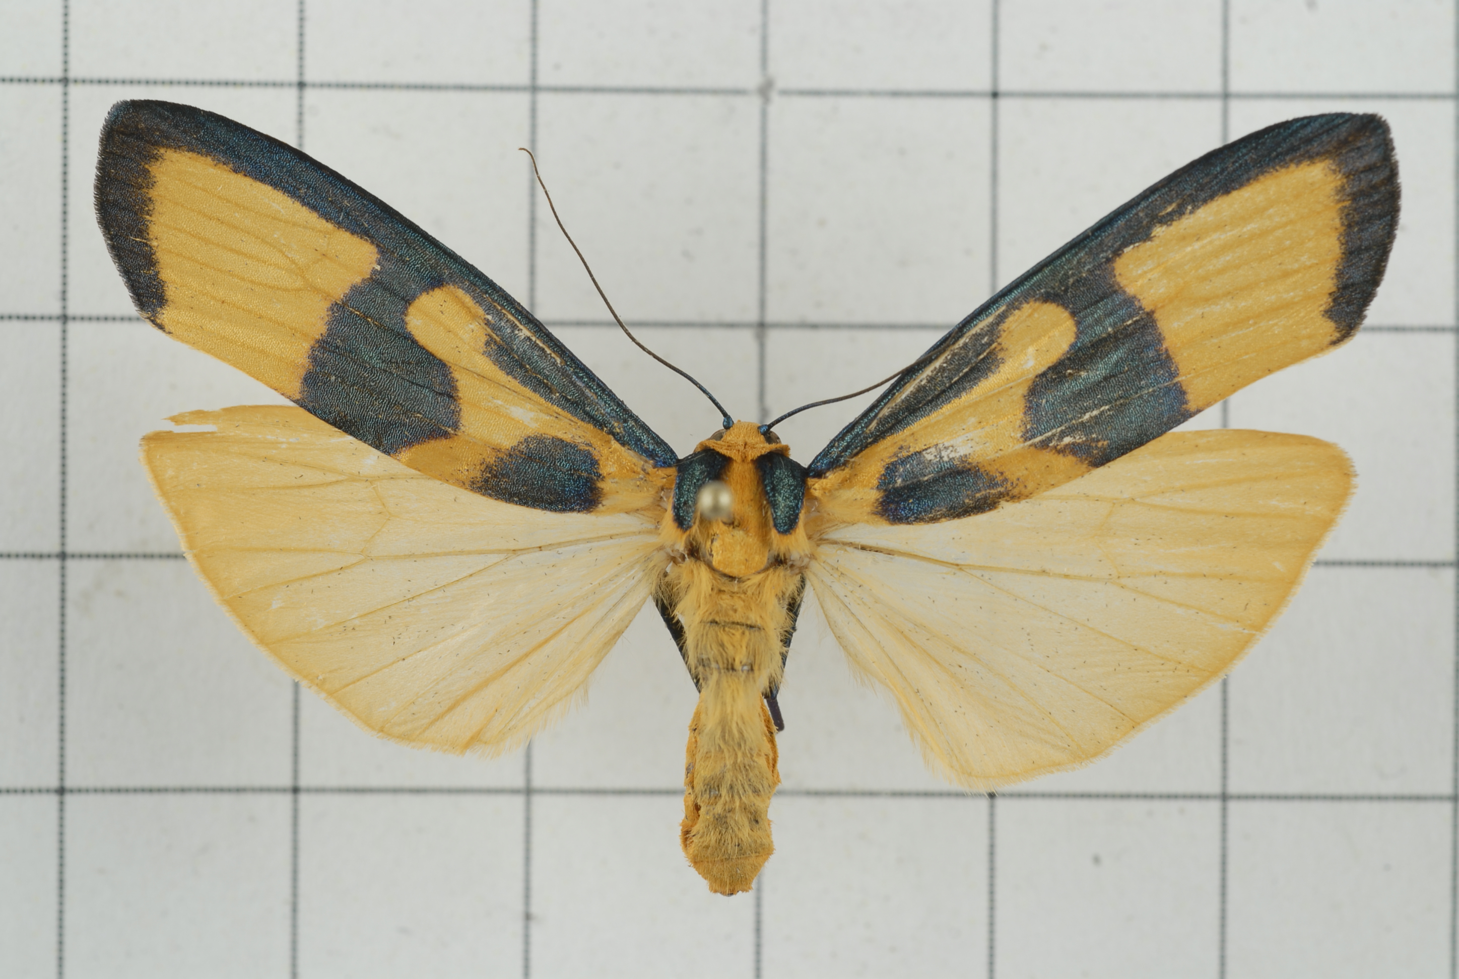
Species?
Chrysaeglia magnifica
